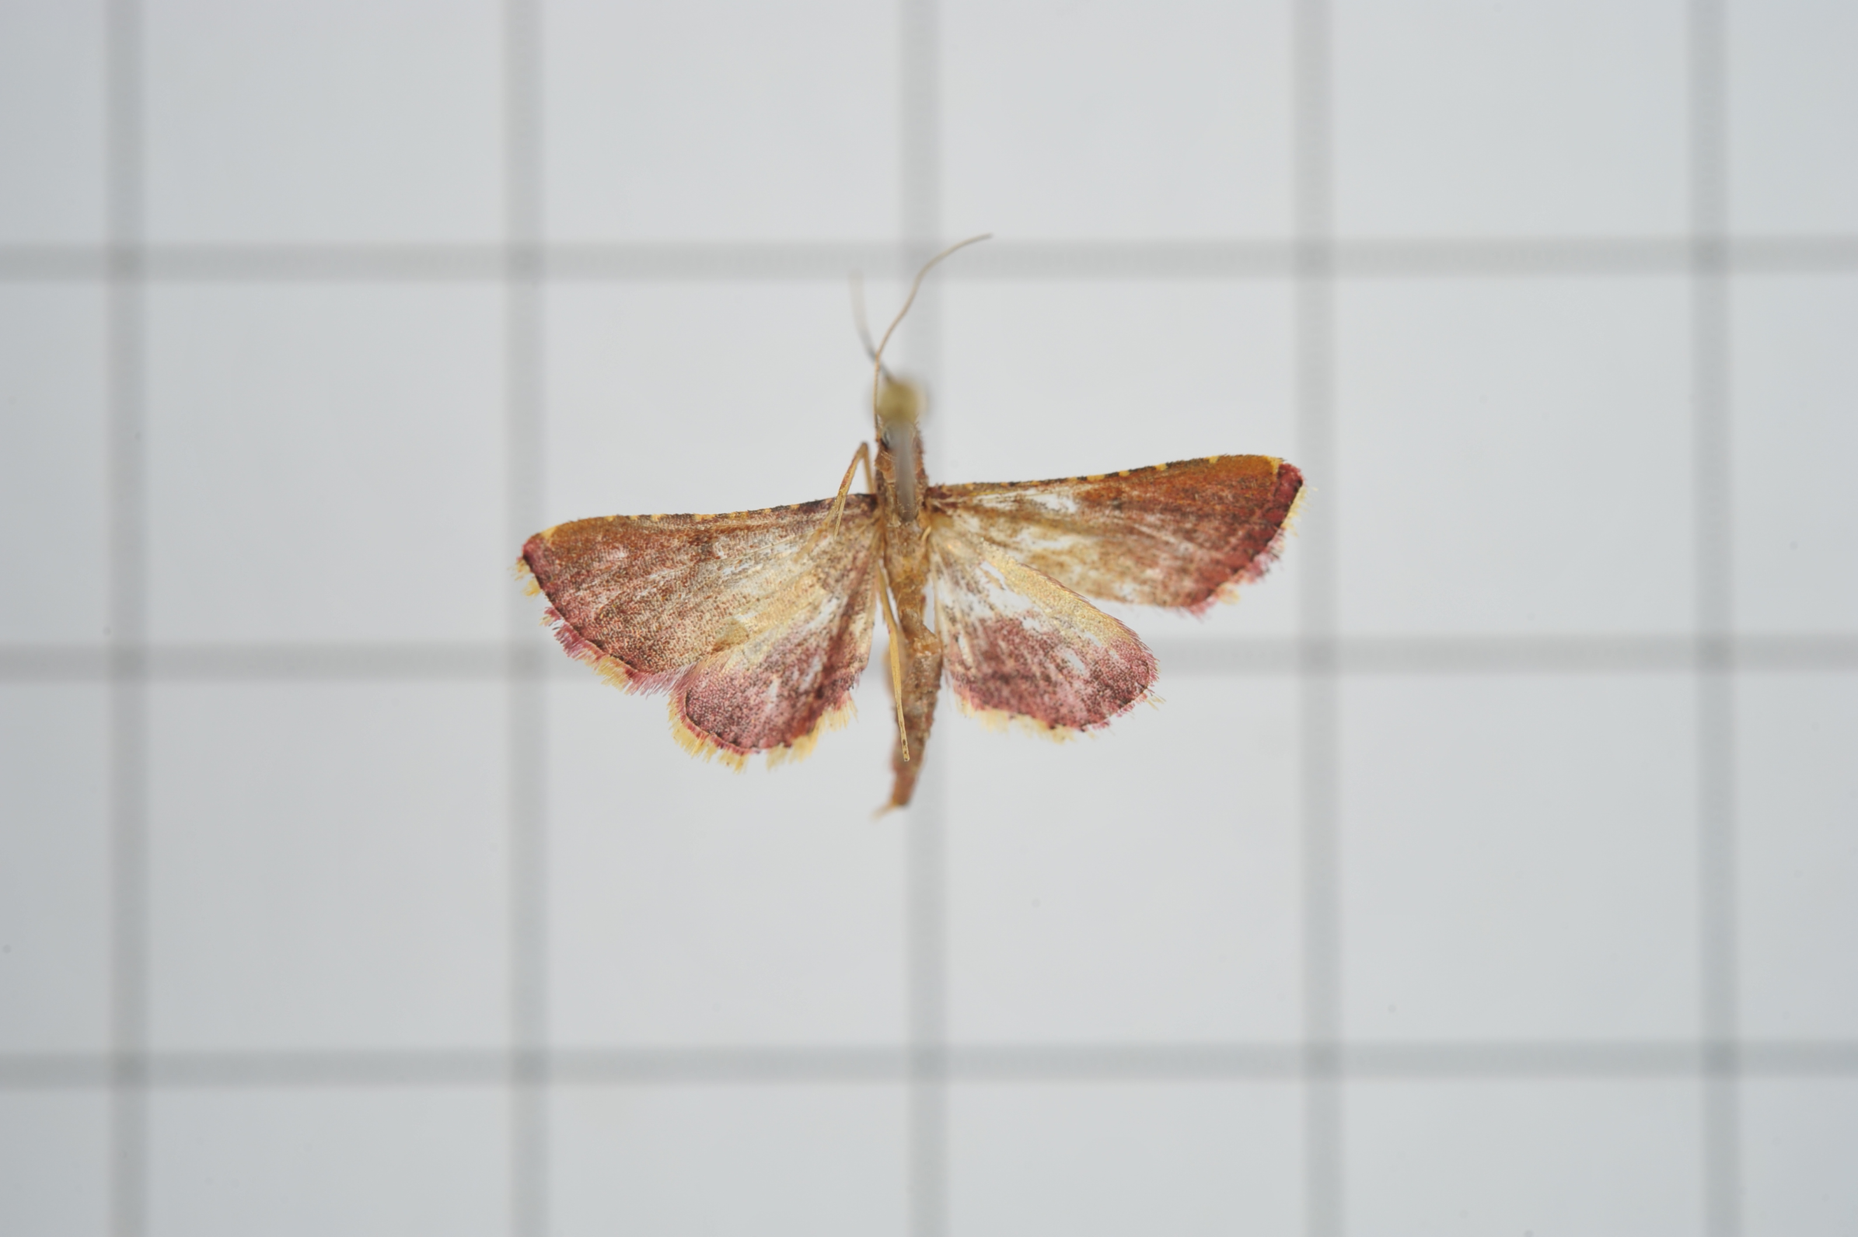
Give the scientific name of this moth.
Endotricha olivacealis
